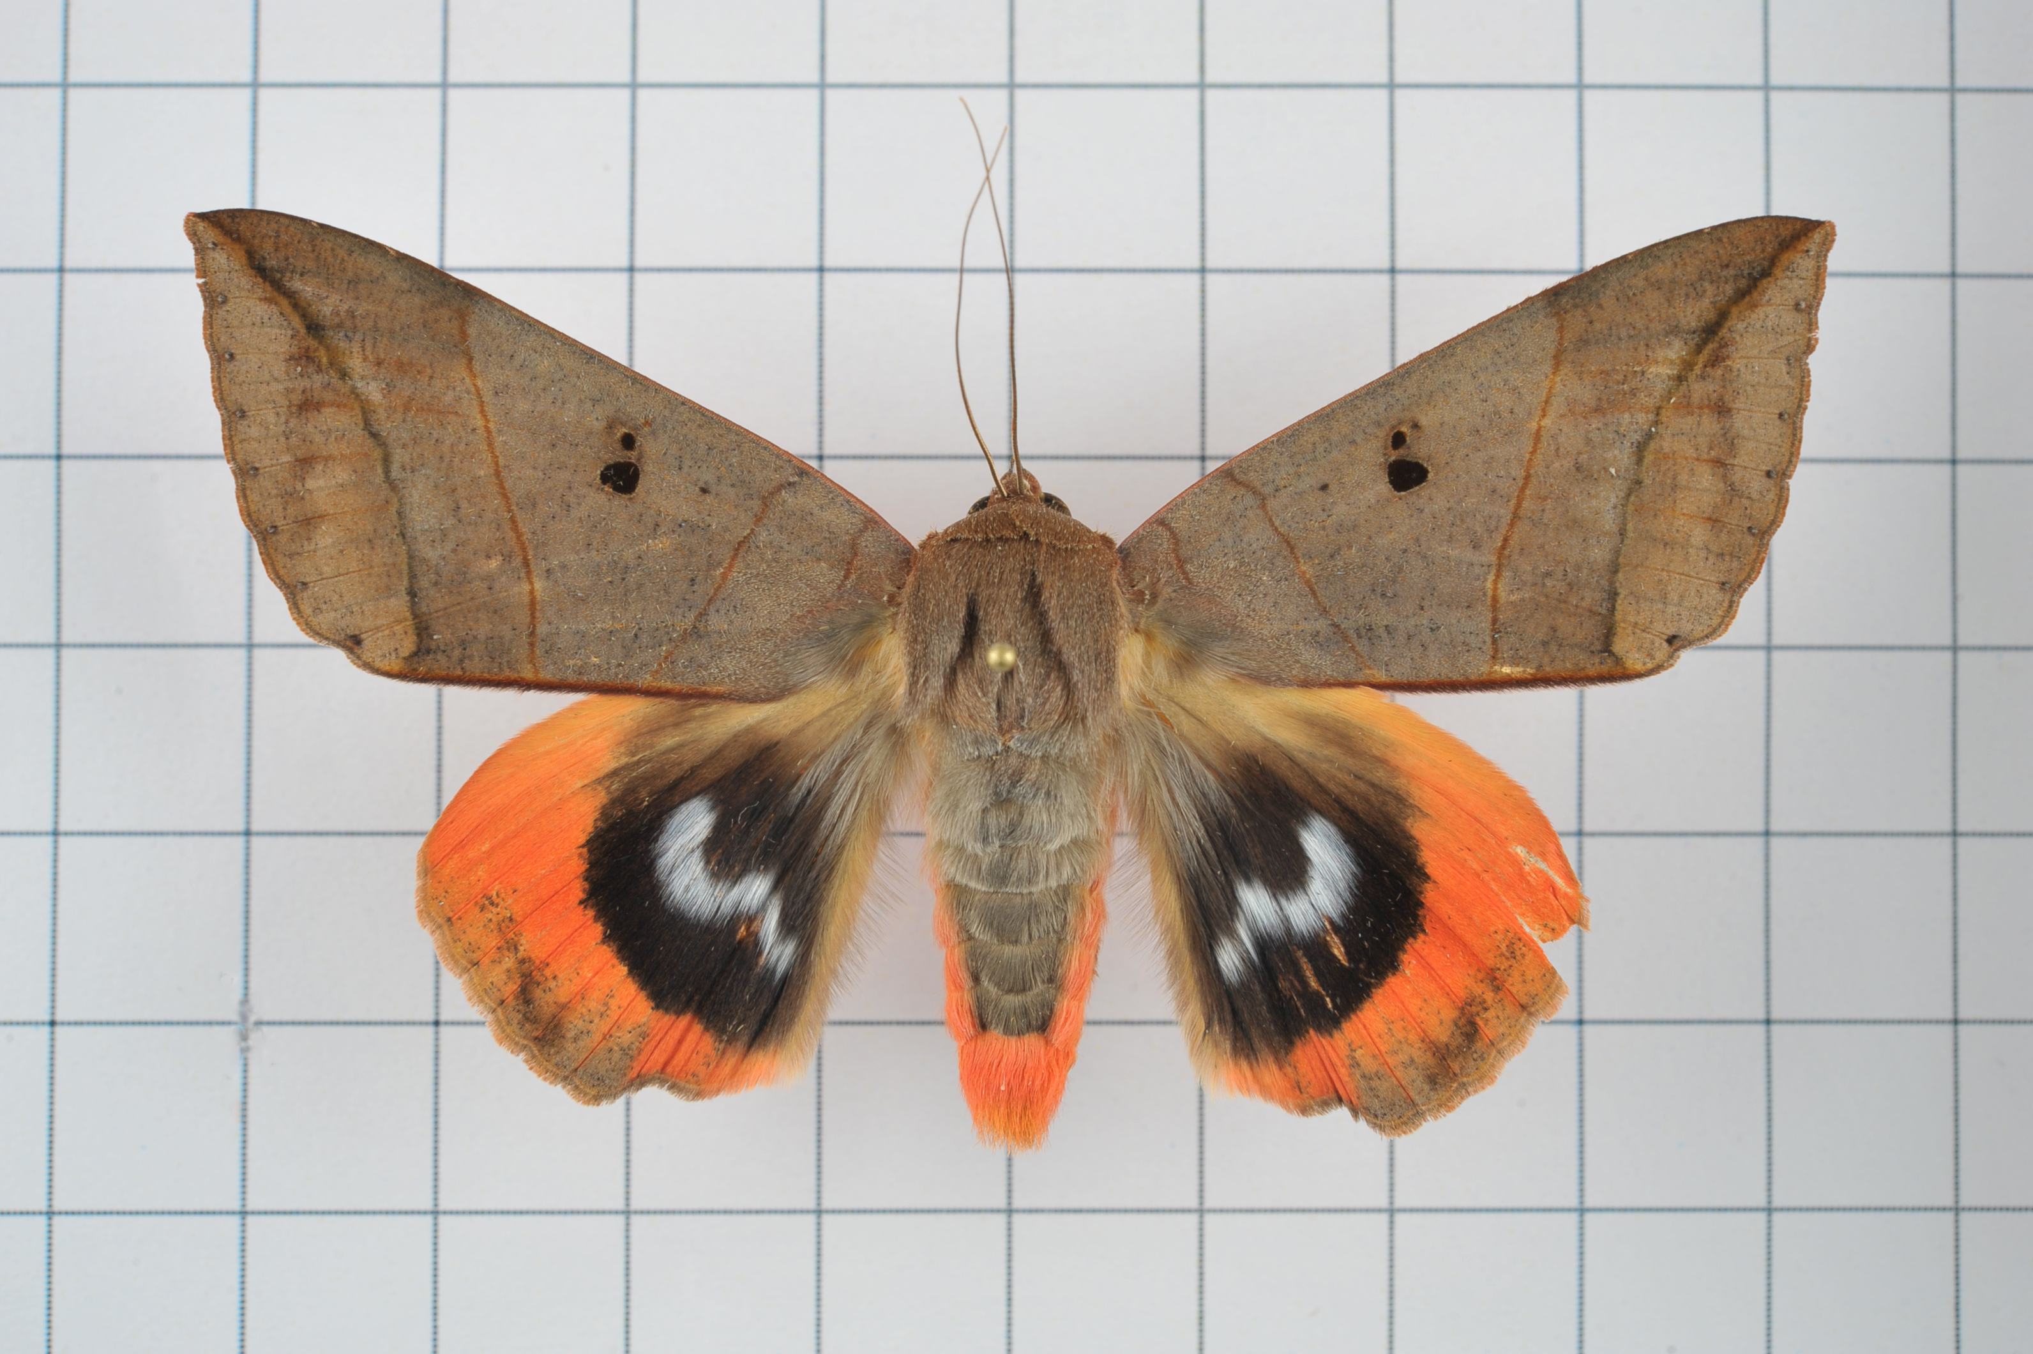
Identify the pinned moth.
Thyas juno
